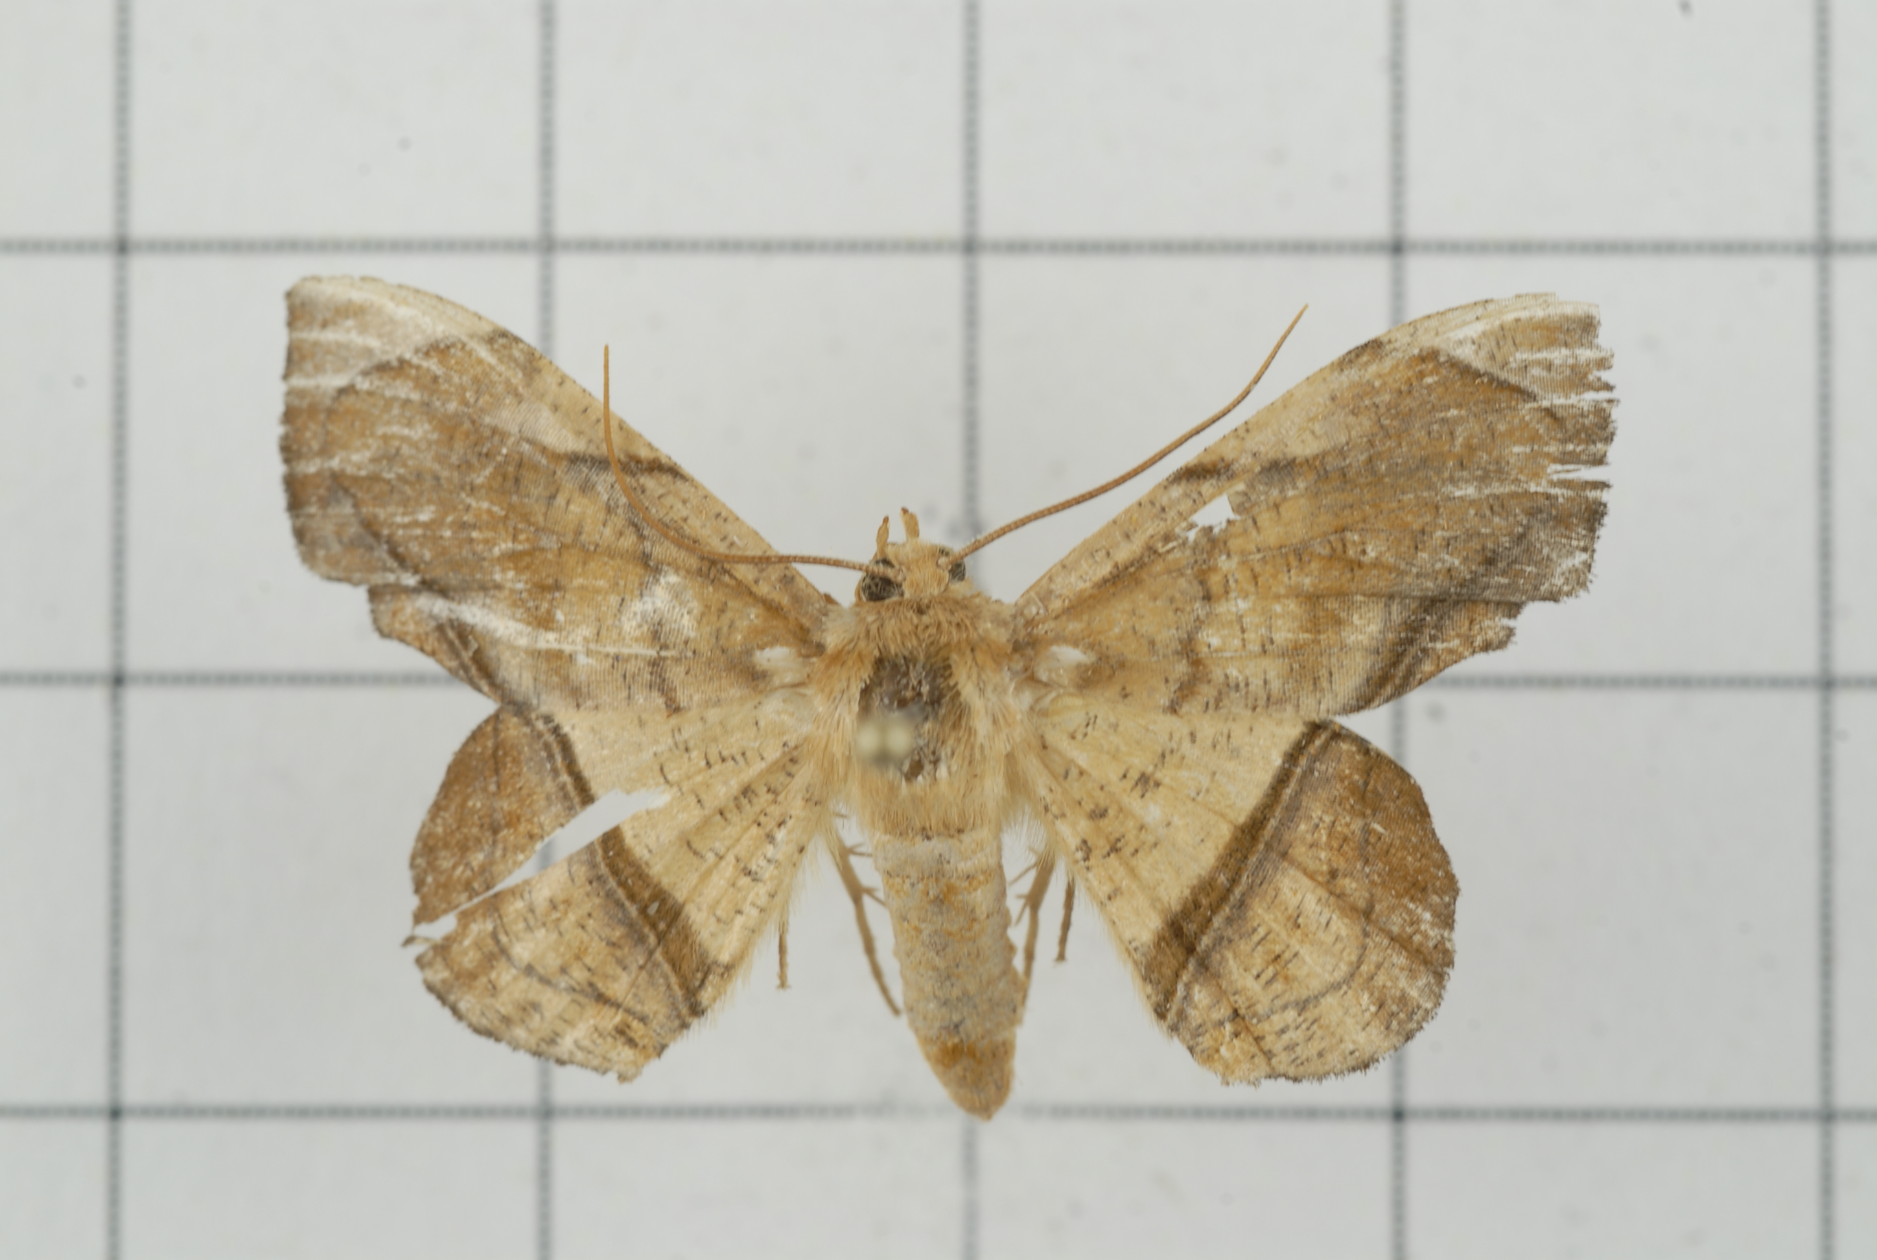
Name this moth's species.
Fascellina subsignata
